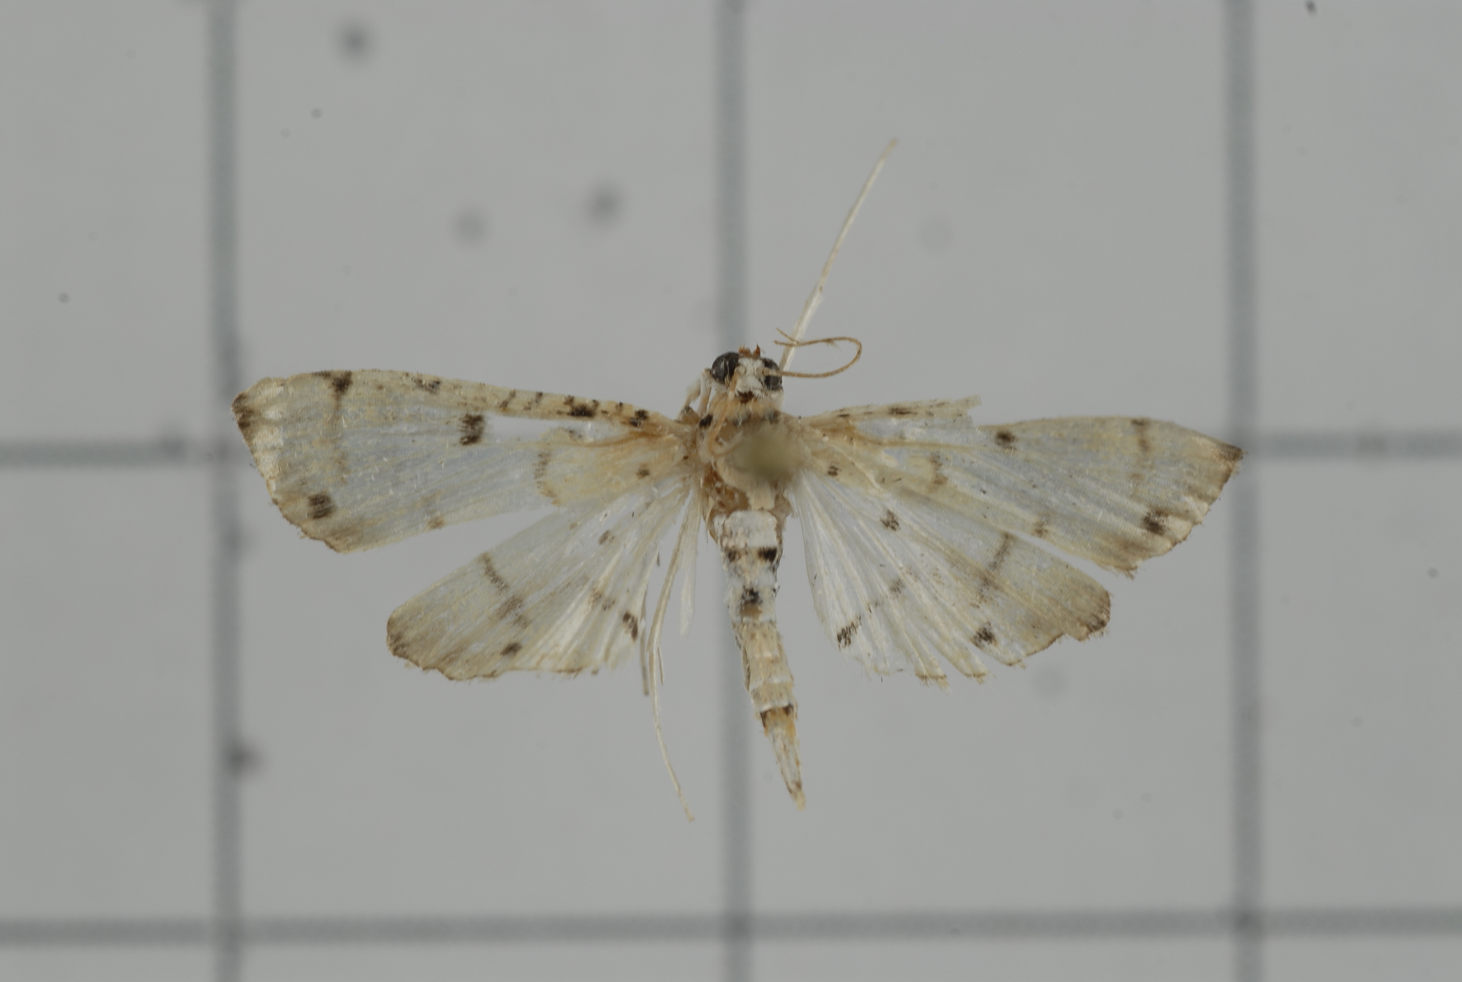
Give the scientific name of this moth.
Pycnarmon cribrata
